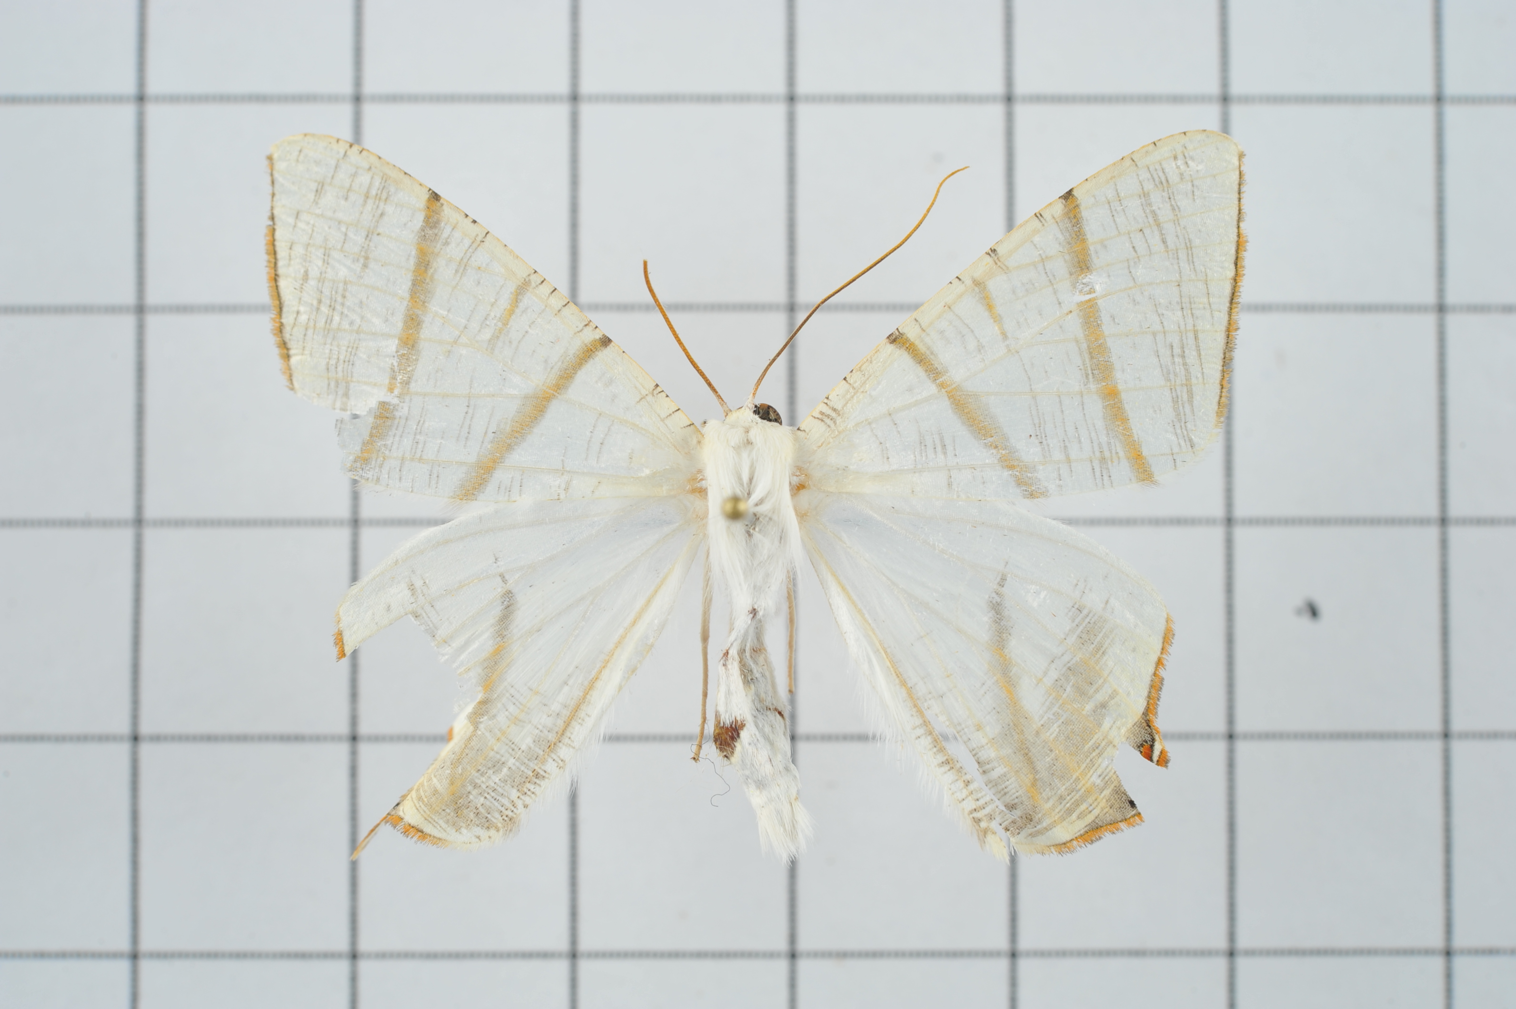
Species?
Ourapteryx changi
